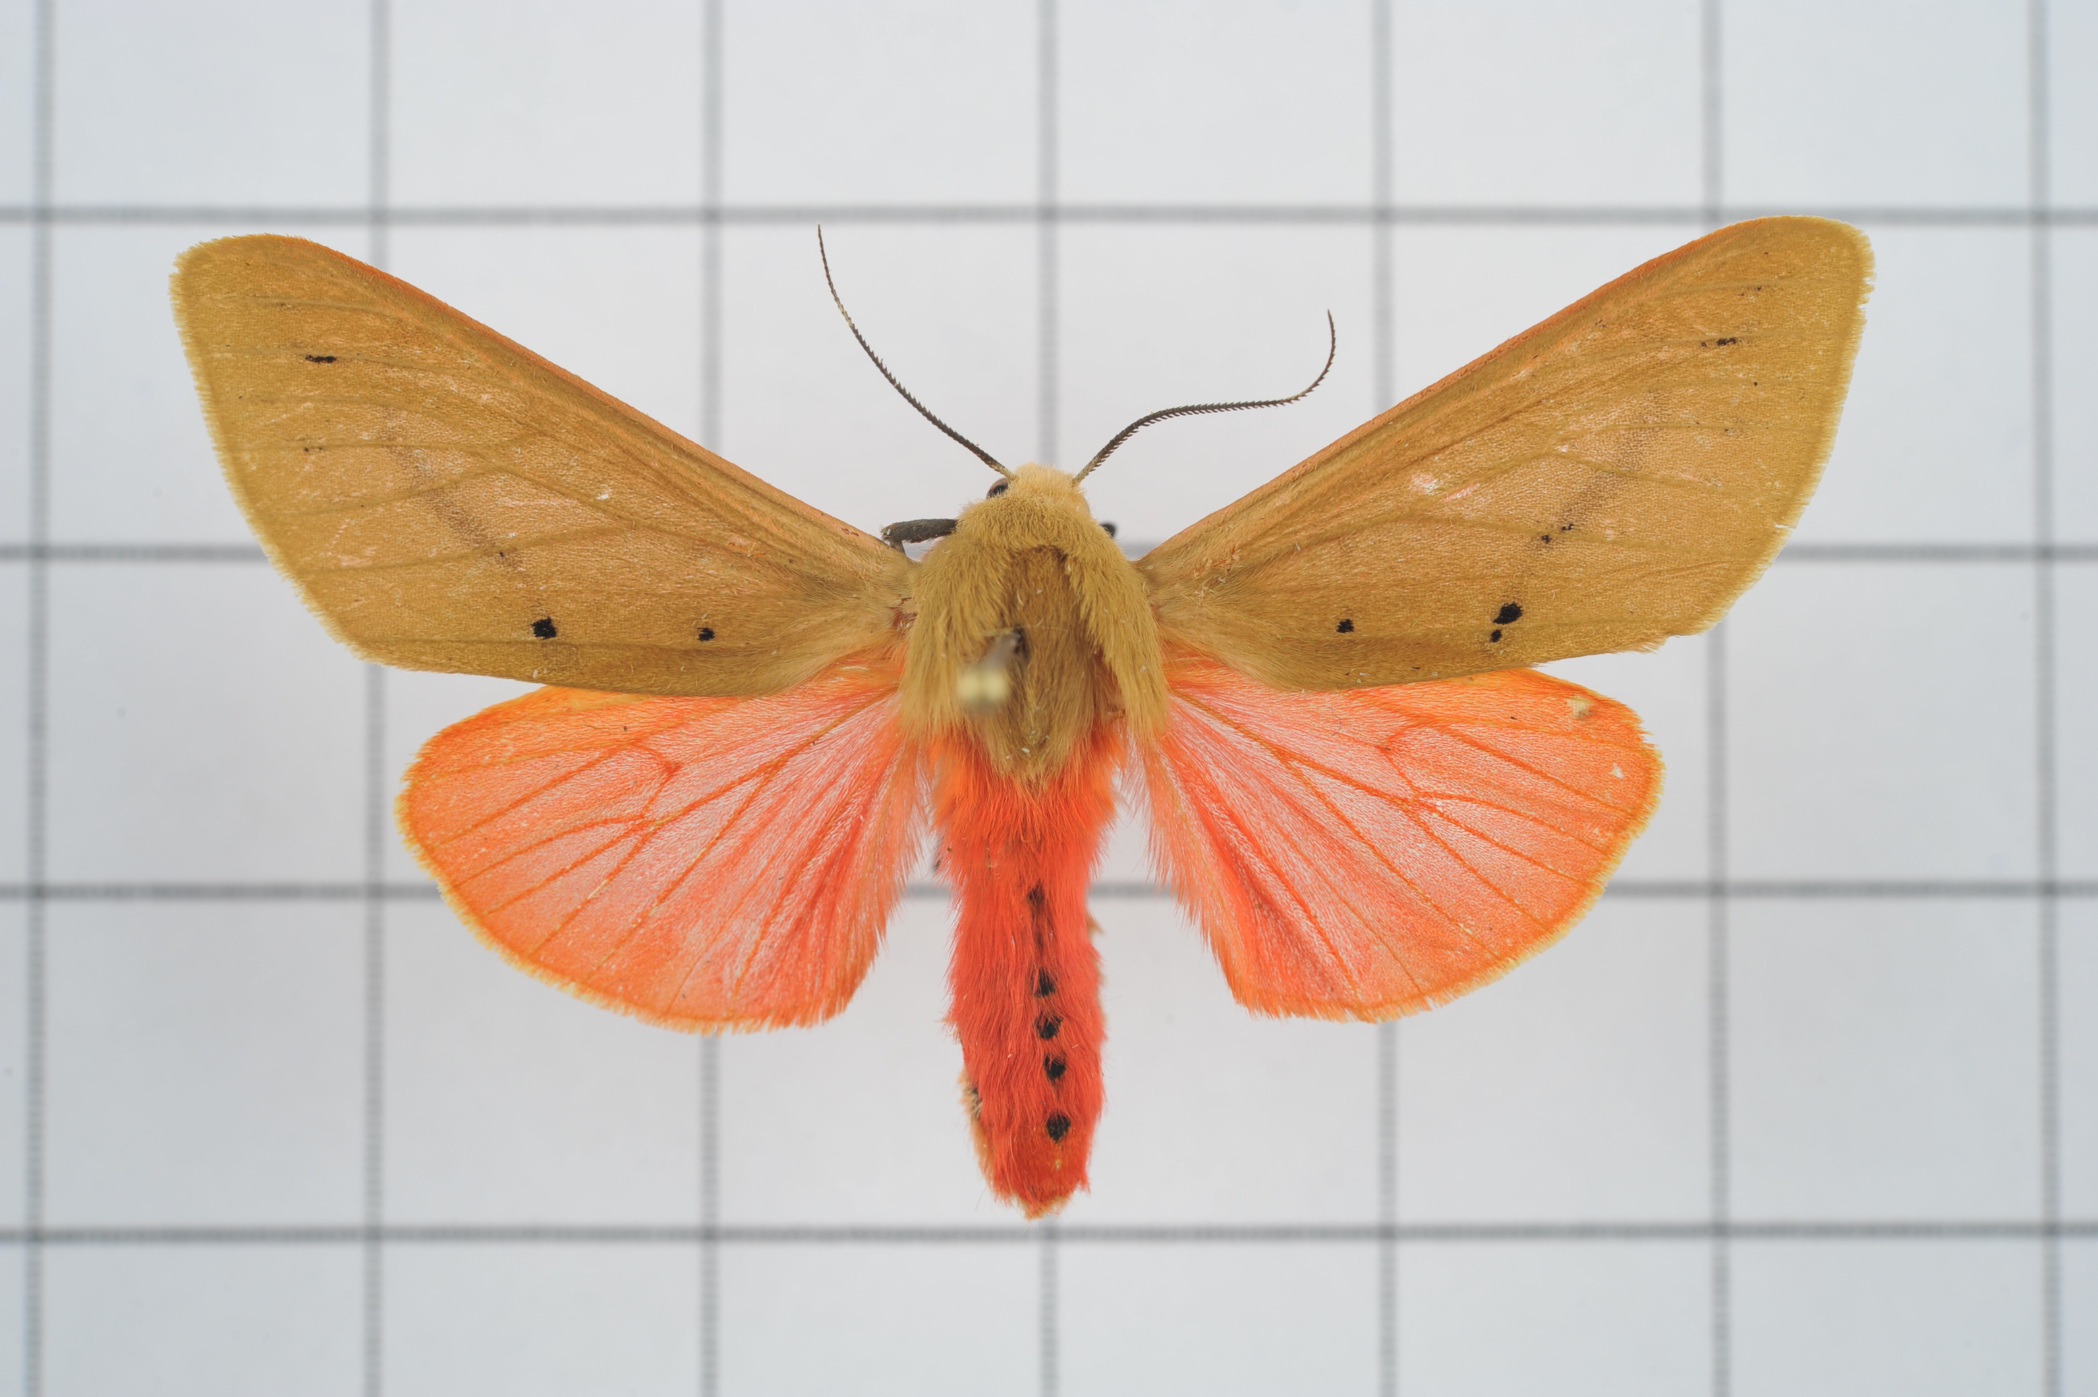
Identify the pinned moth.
Spilarctia wilemani
